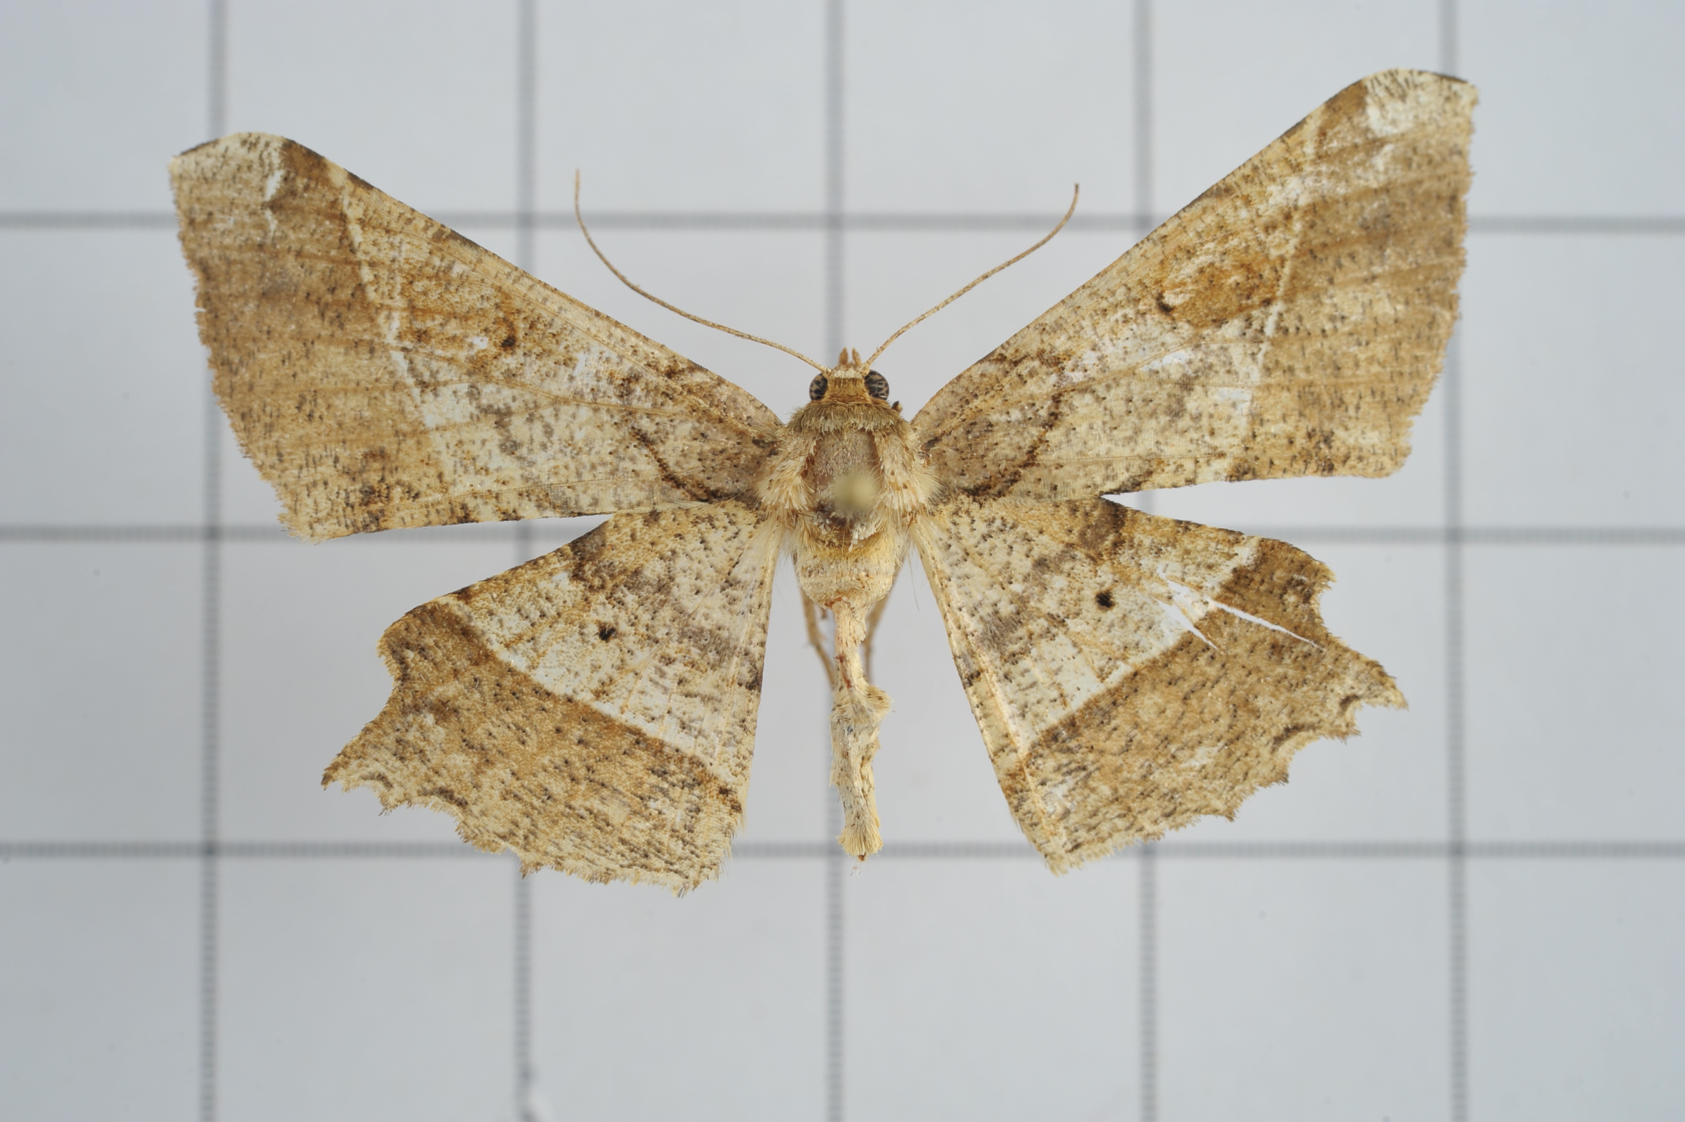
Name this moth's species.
Krananda latimarginaria
